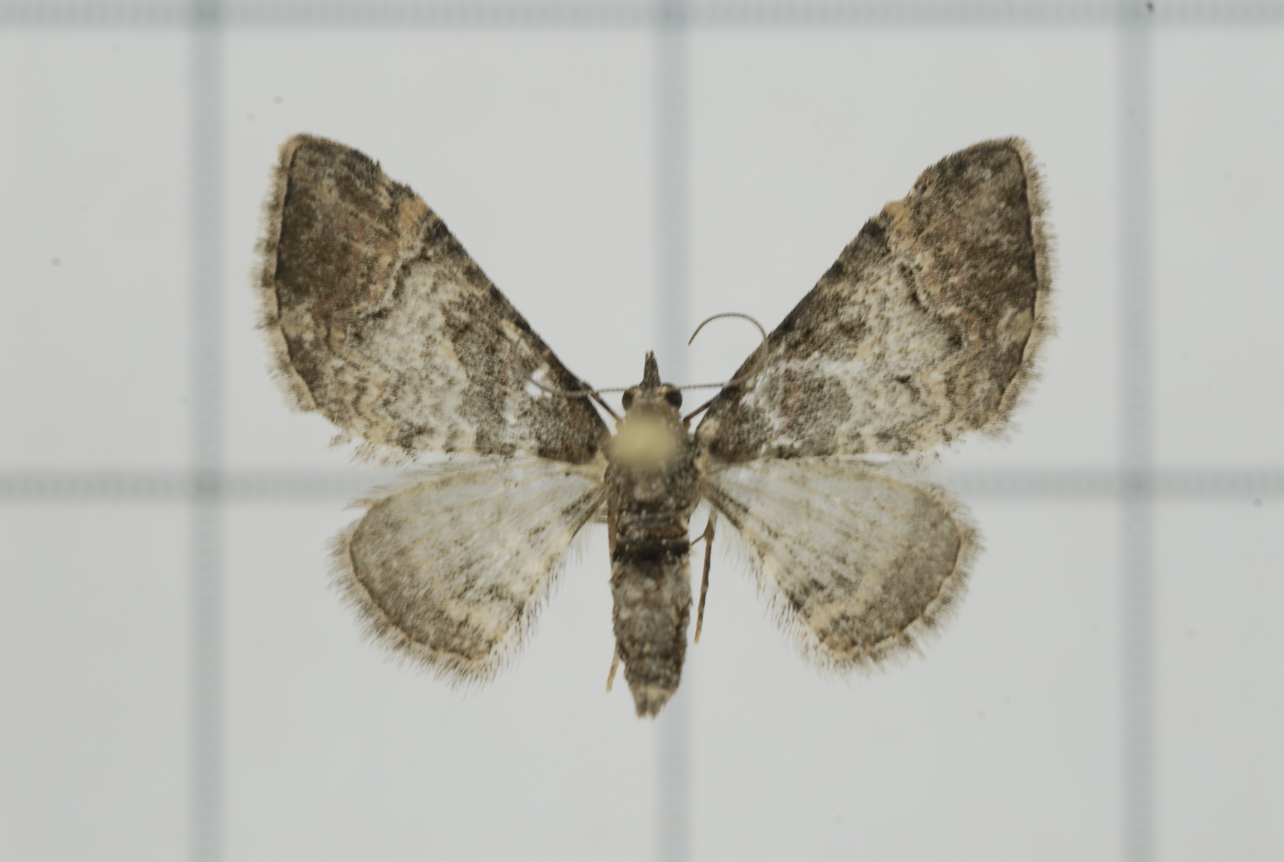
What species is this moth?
Mnesiloba dentifascia
